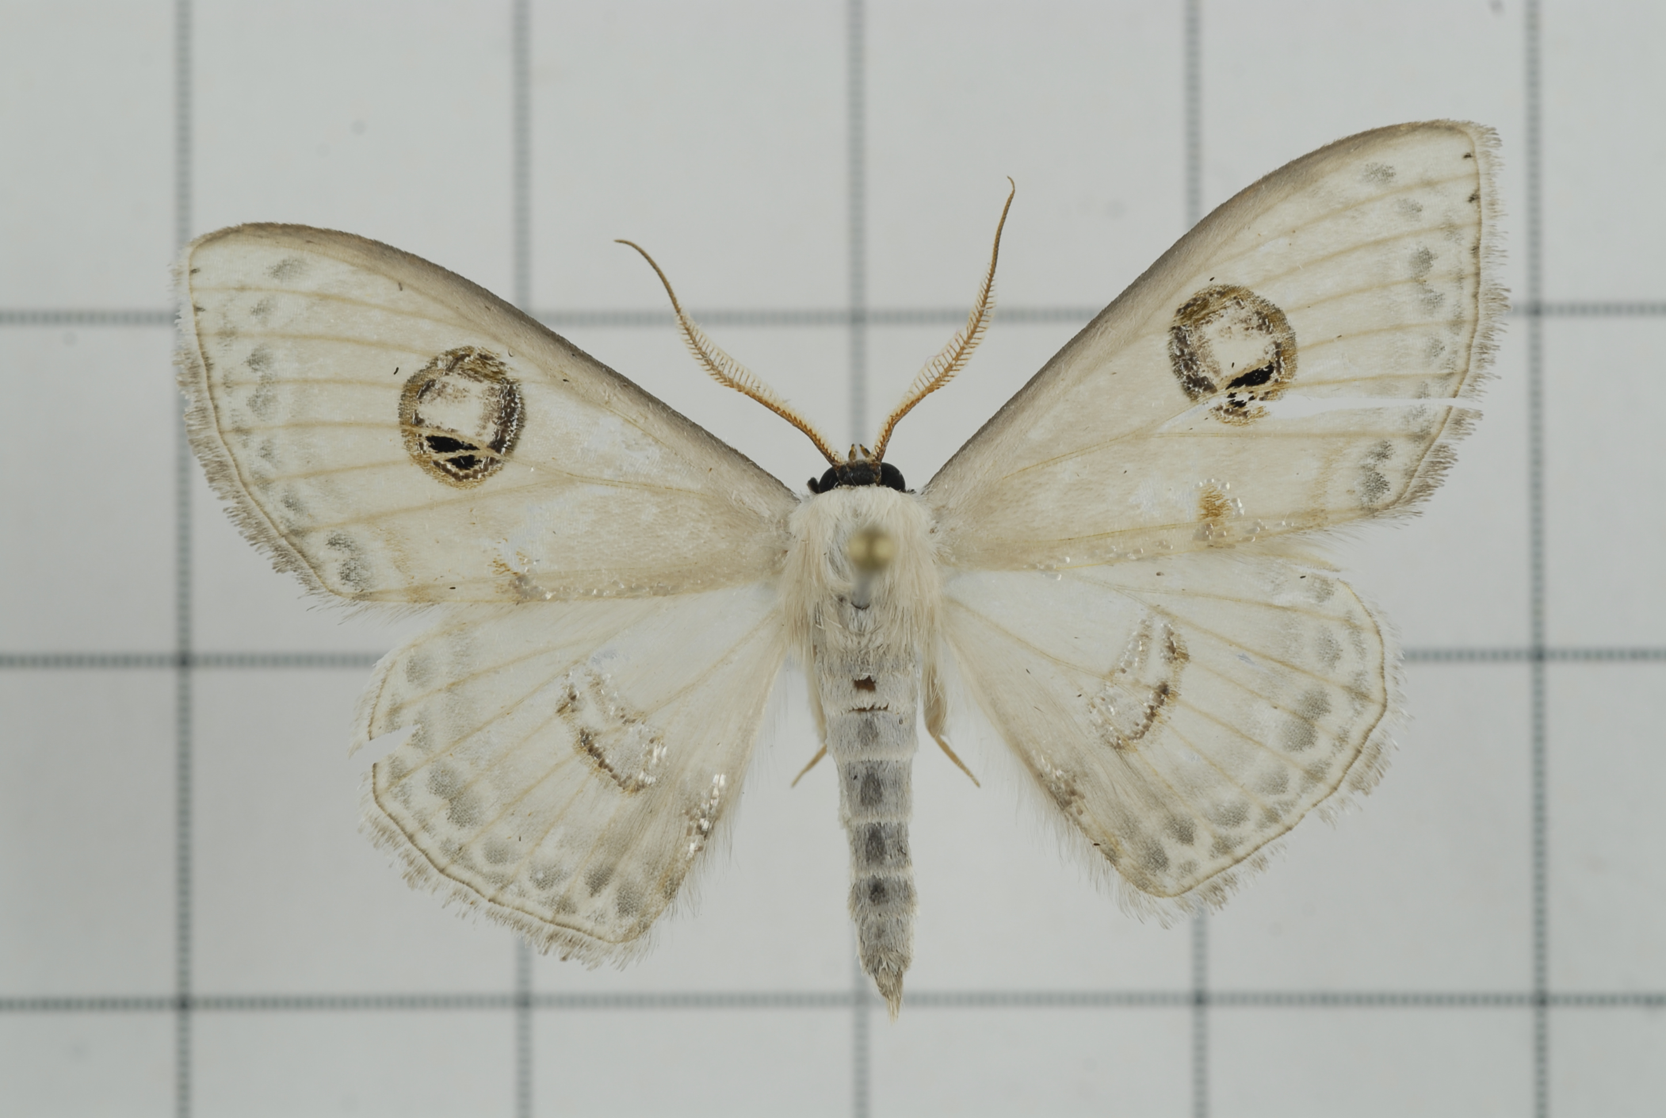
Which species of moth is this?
Problepsis albidior matsumurai
